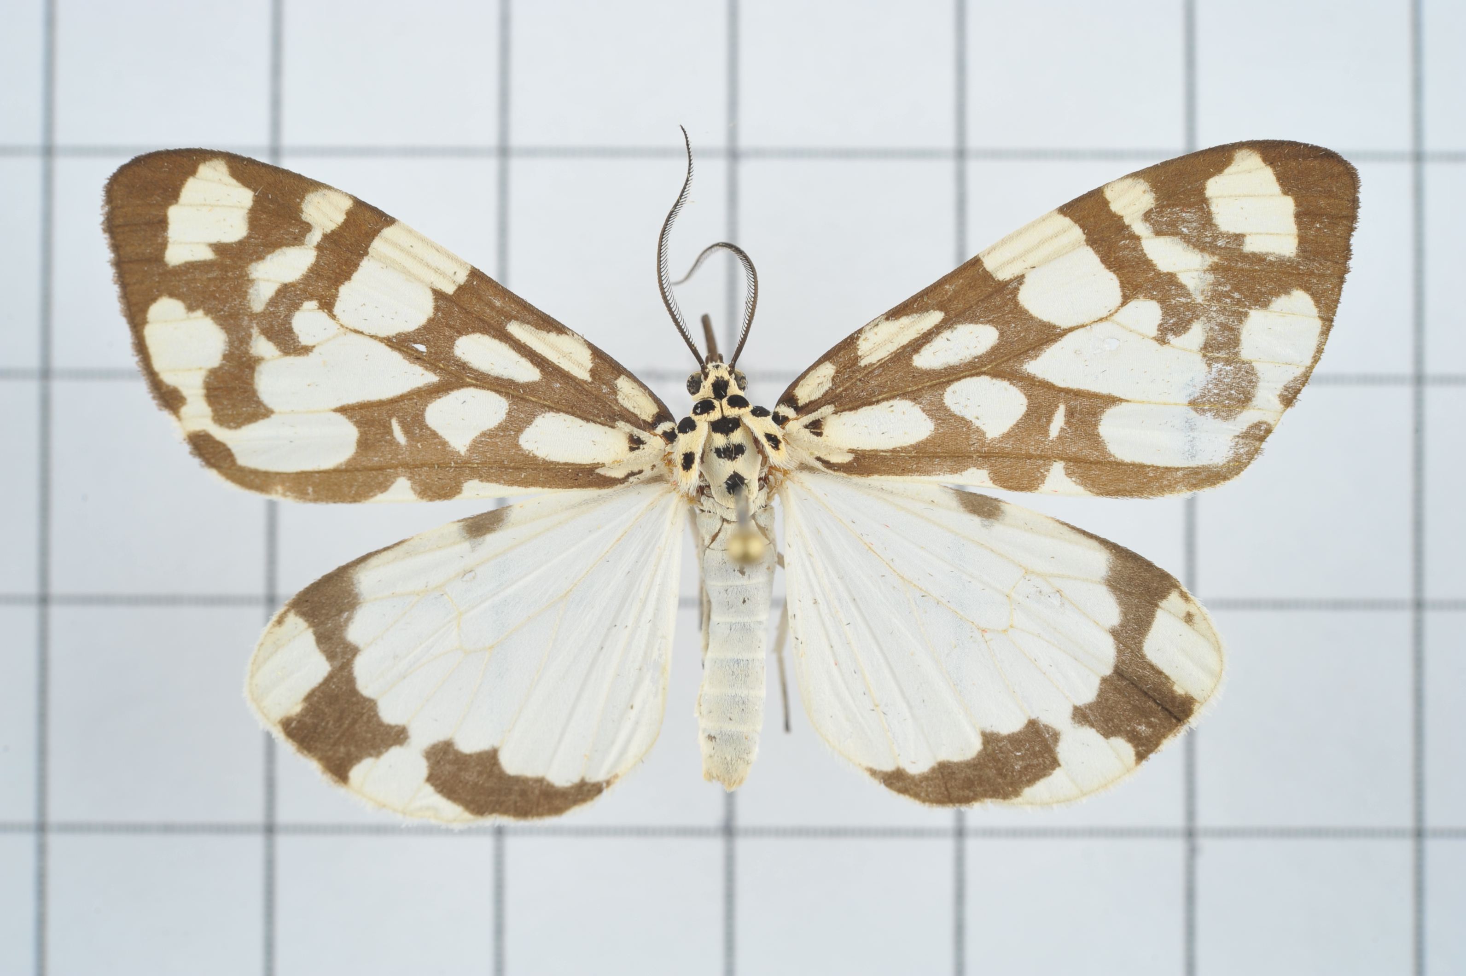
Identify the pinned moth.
Utetheisa inconstans
